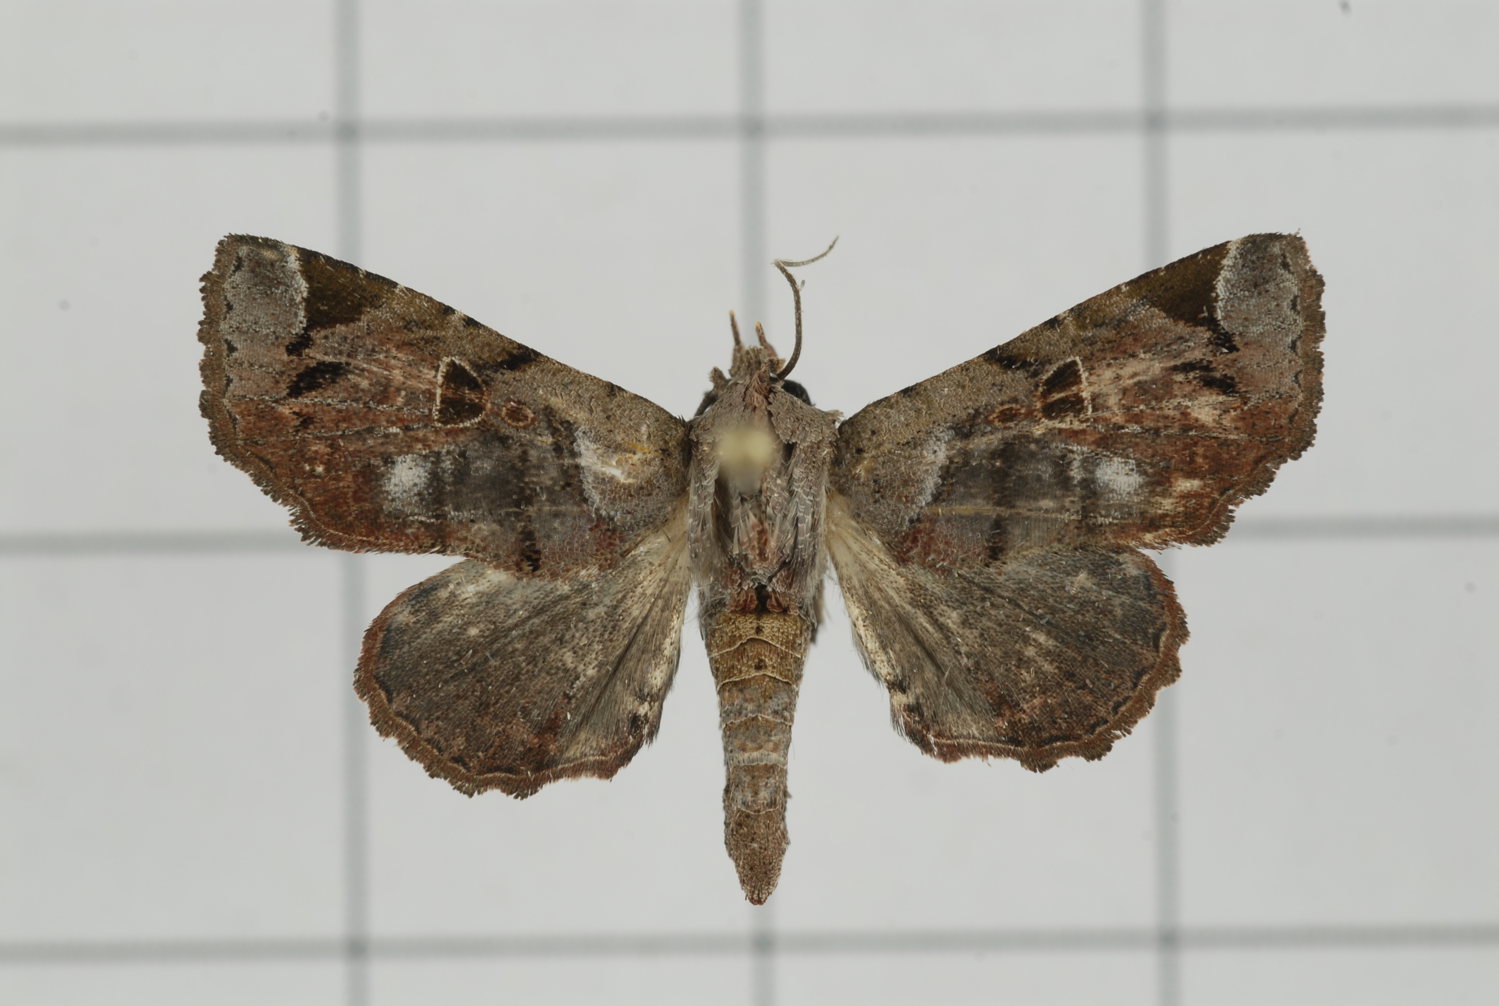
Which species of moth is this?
Atacira affinis
